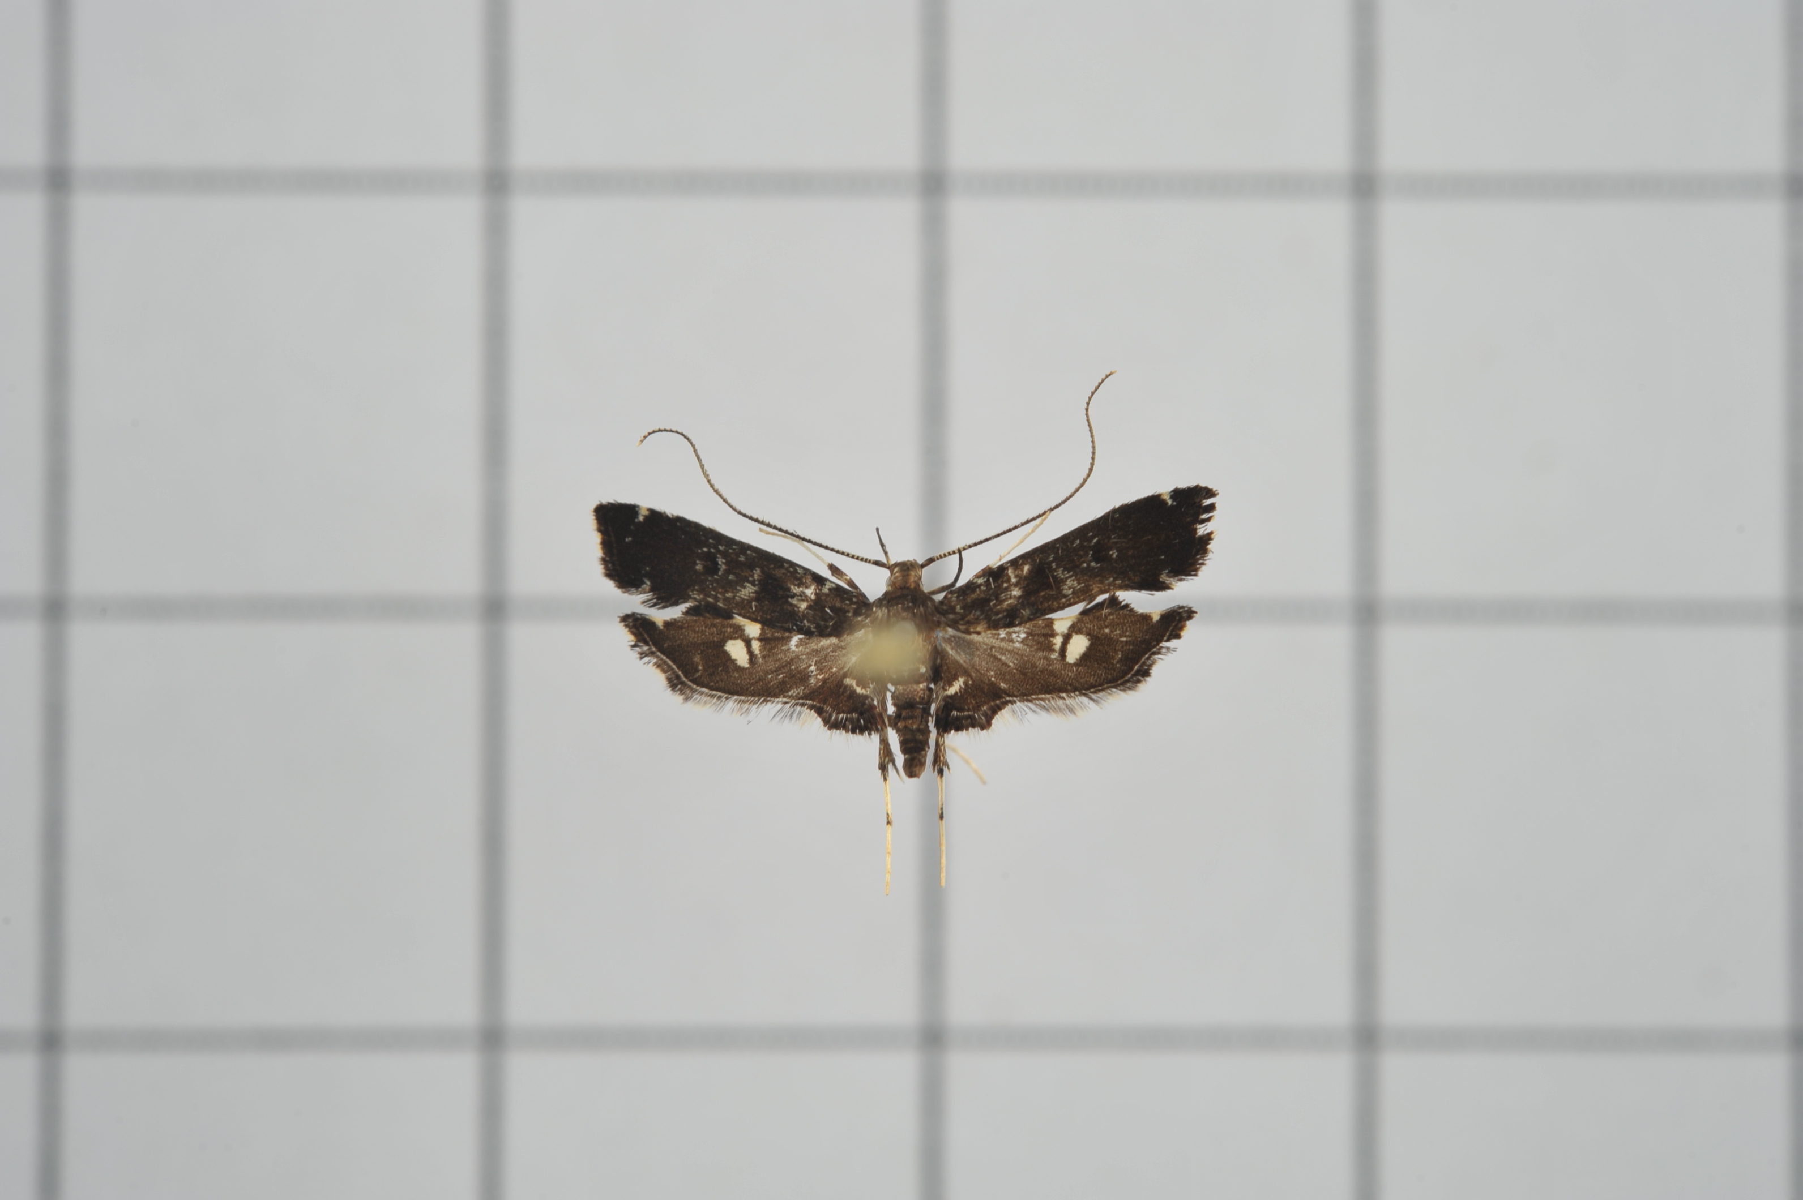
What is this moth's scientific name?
Nosphistica fenestrata
